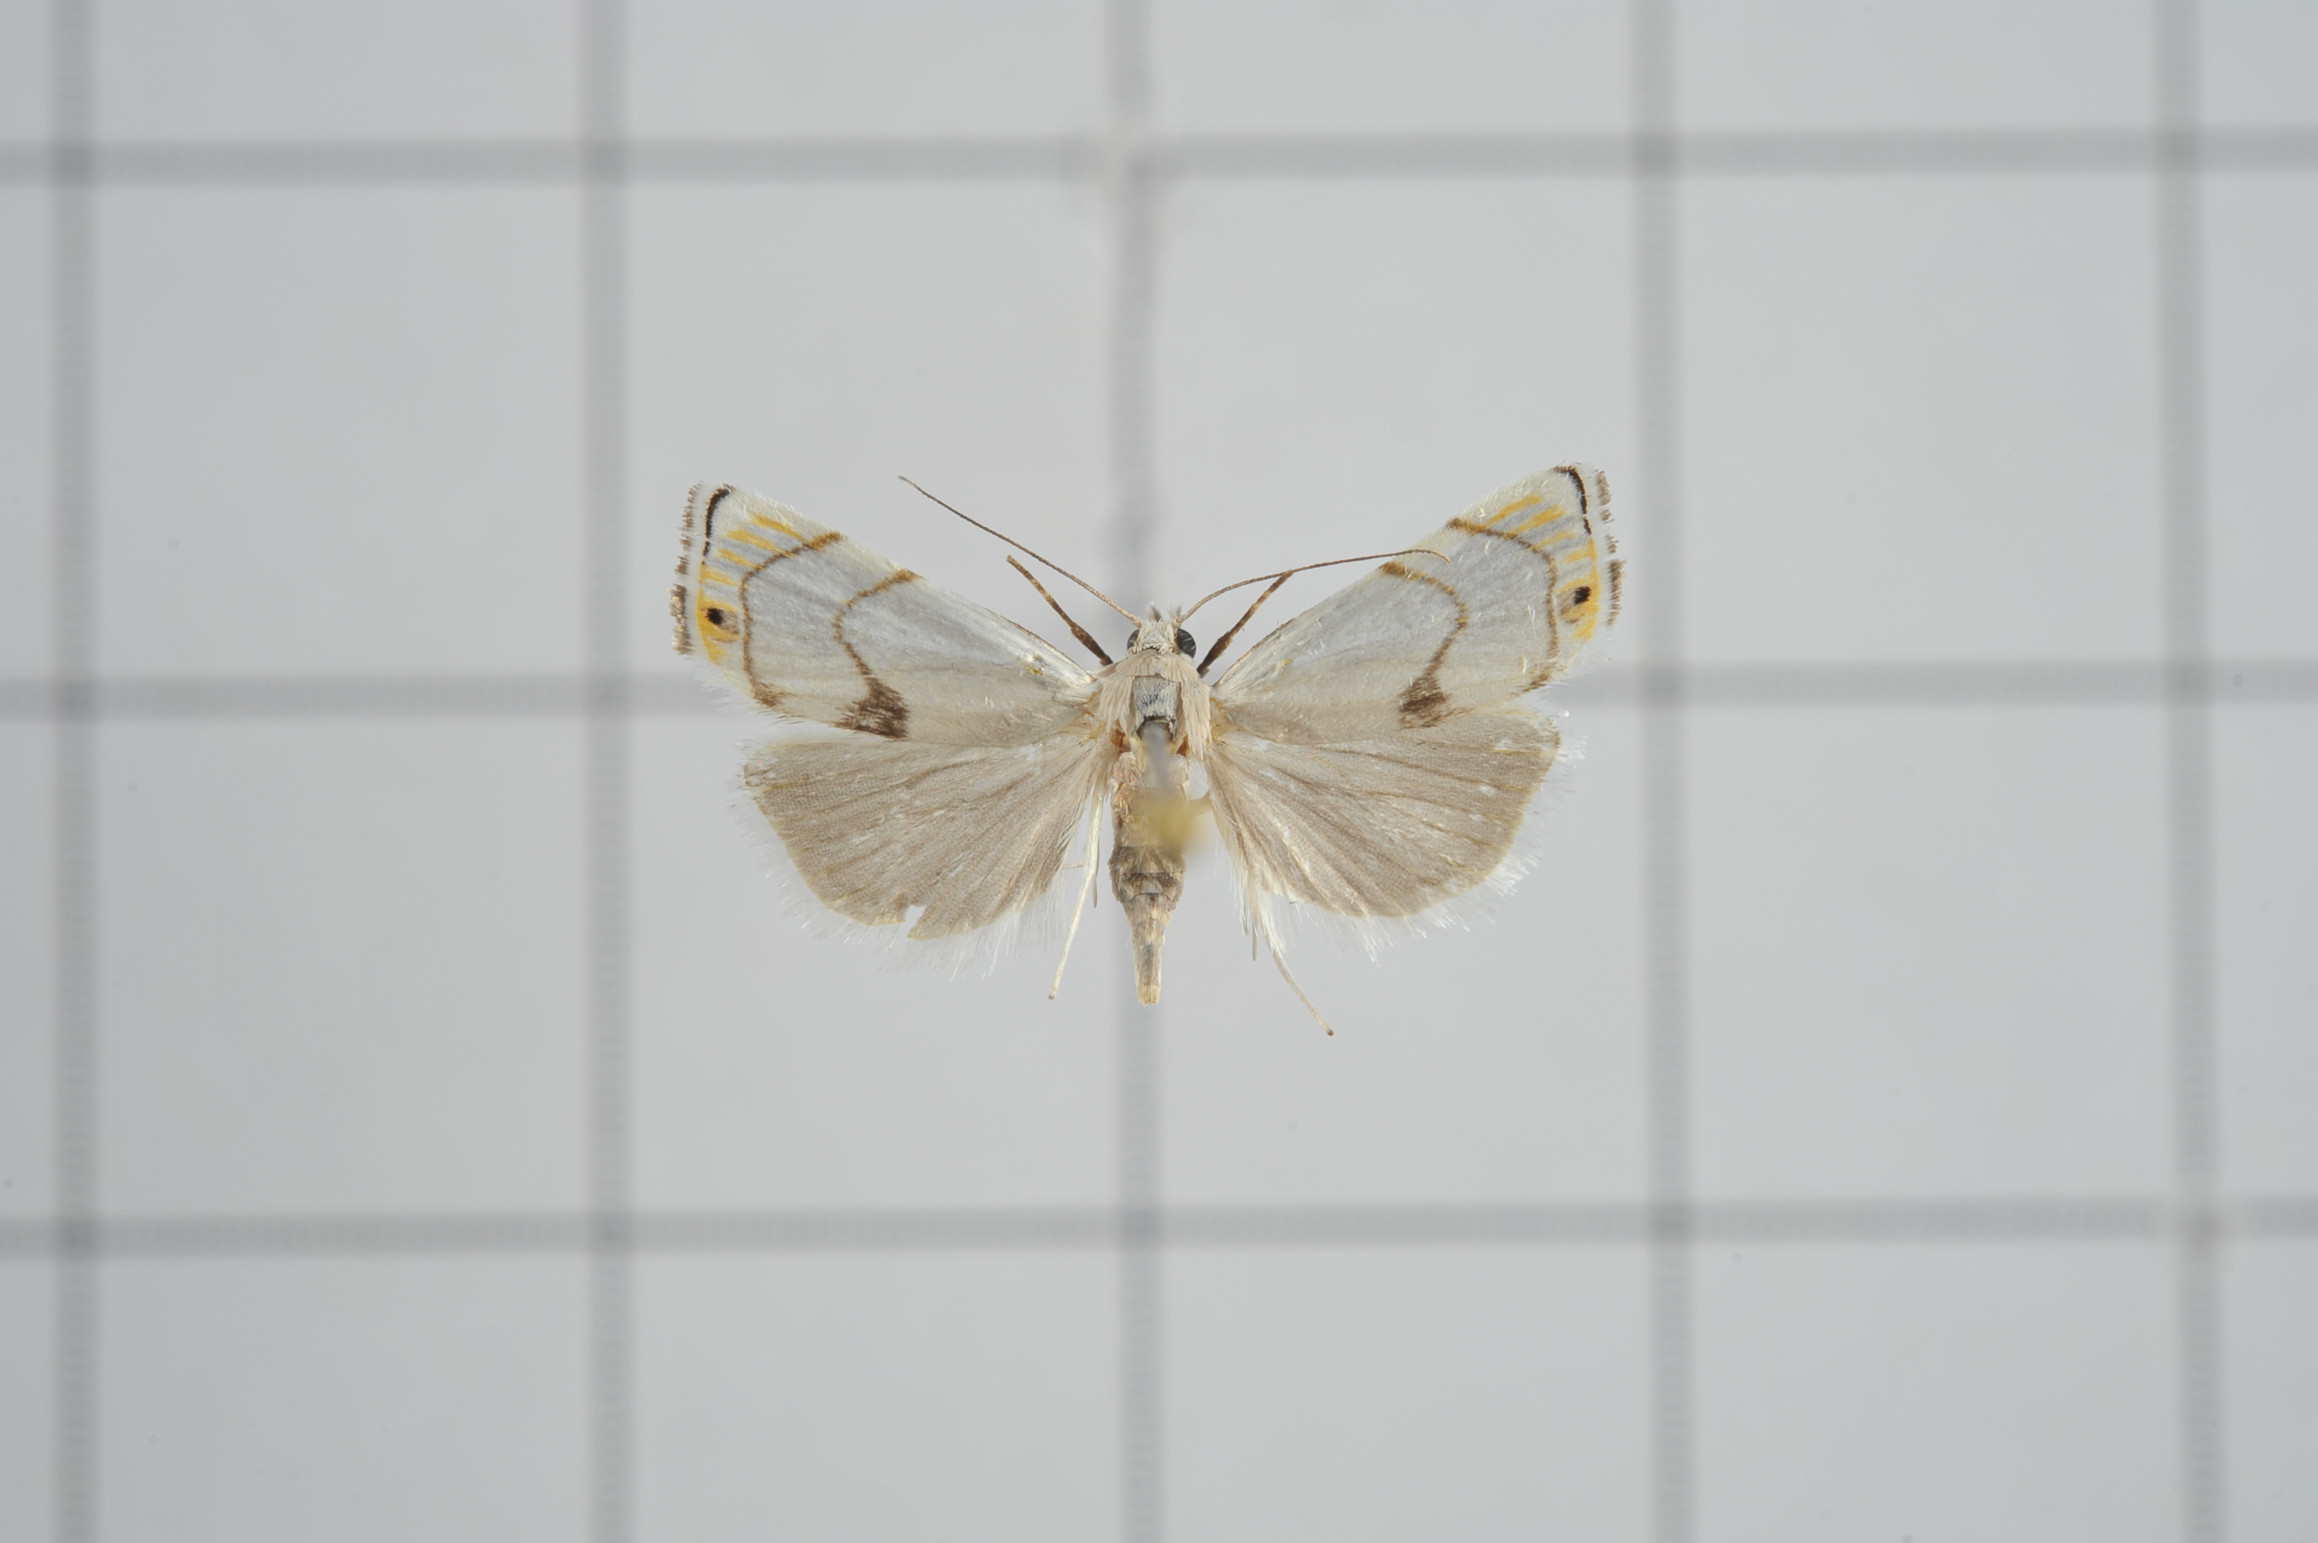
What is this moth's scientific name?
Gargela renatusalis
